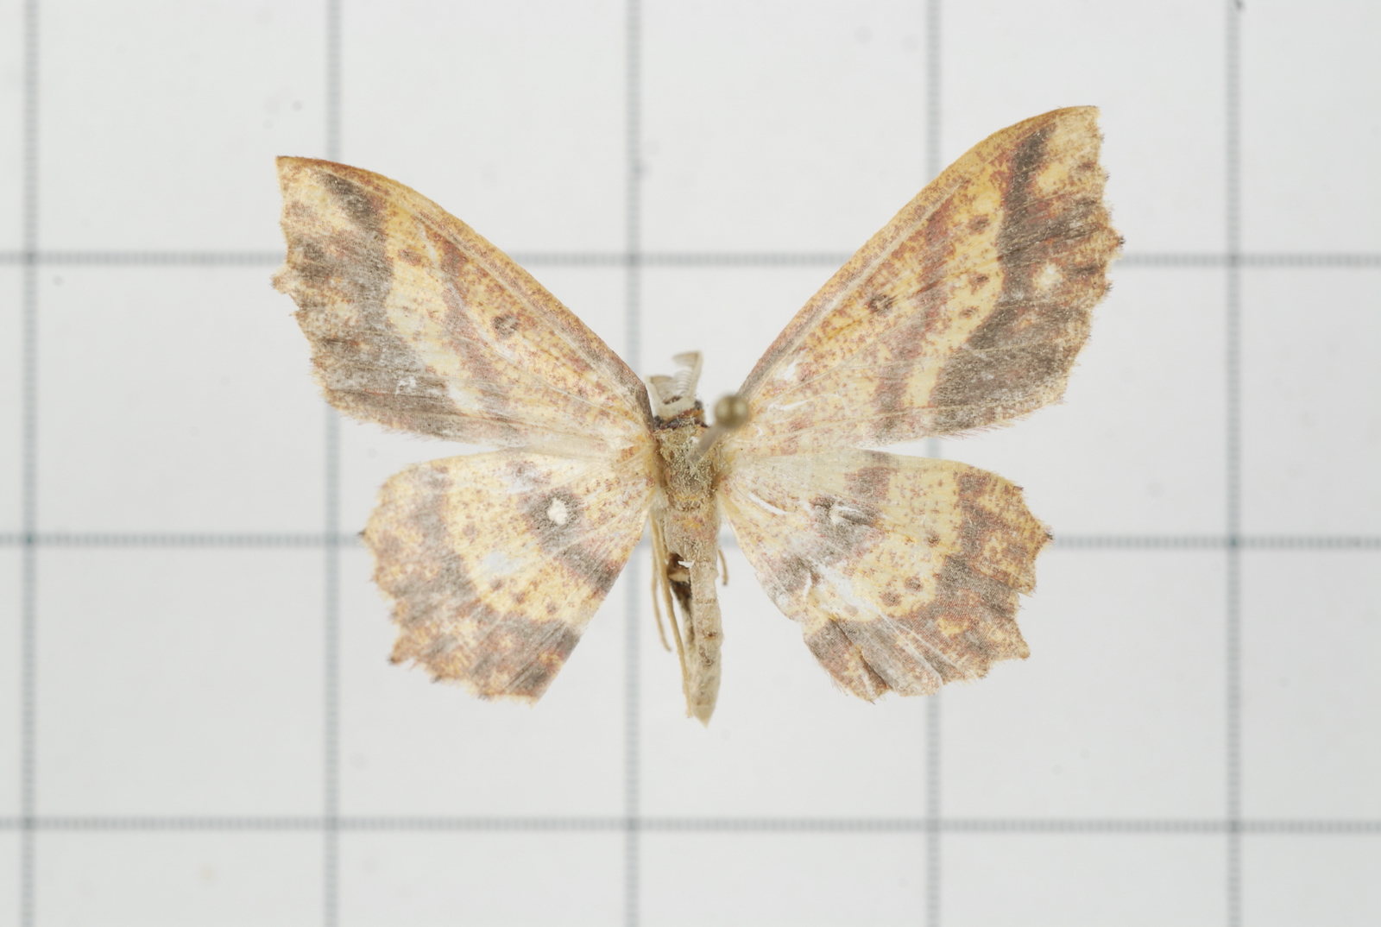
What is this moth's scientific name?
Synegiodes ornata
